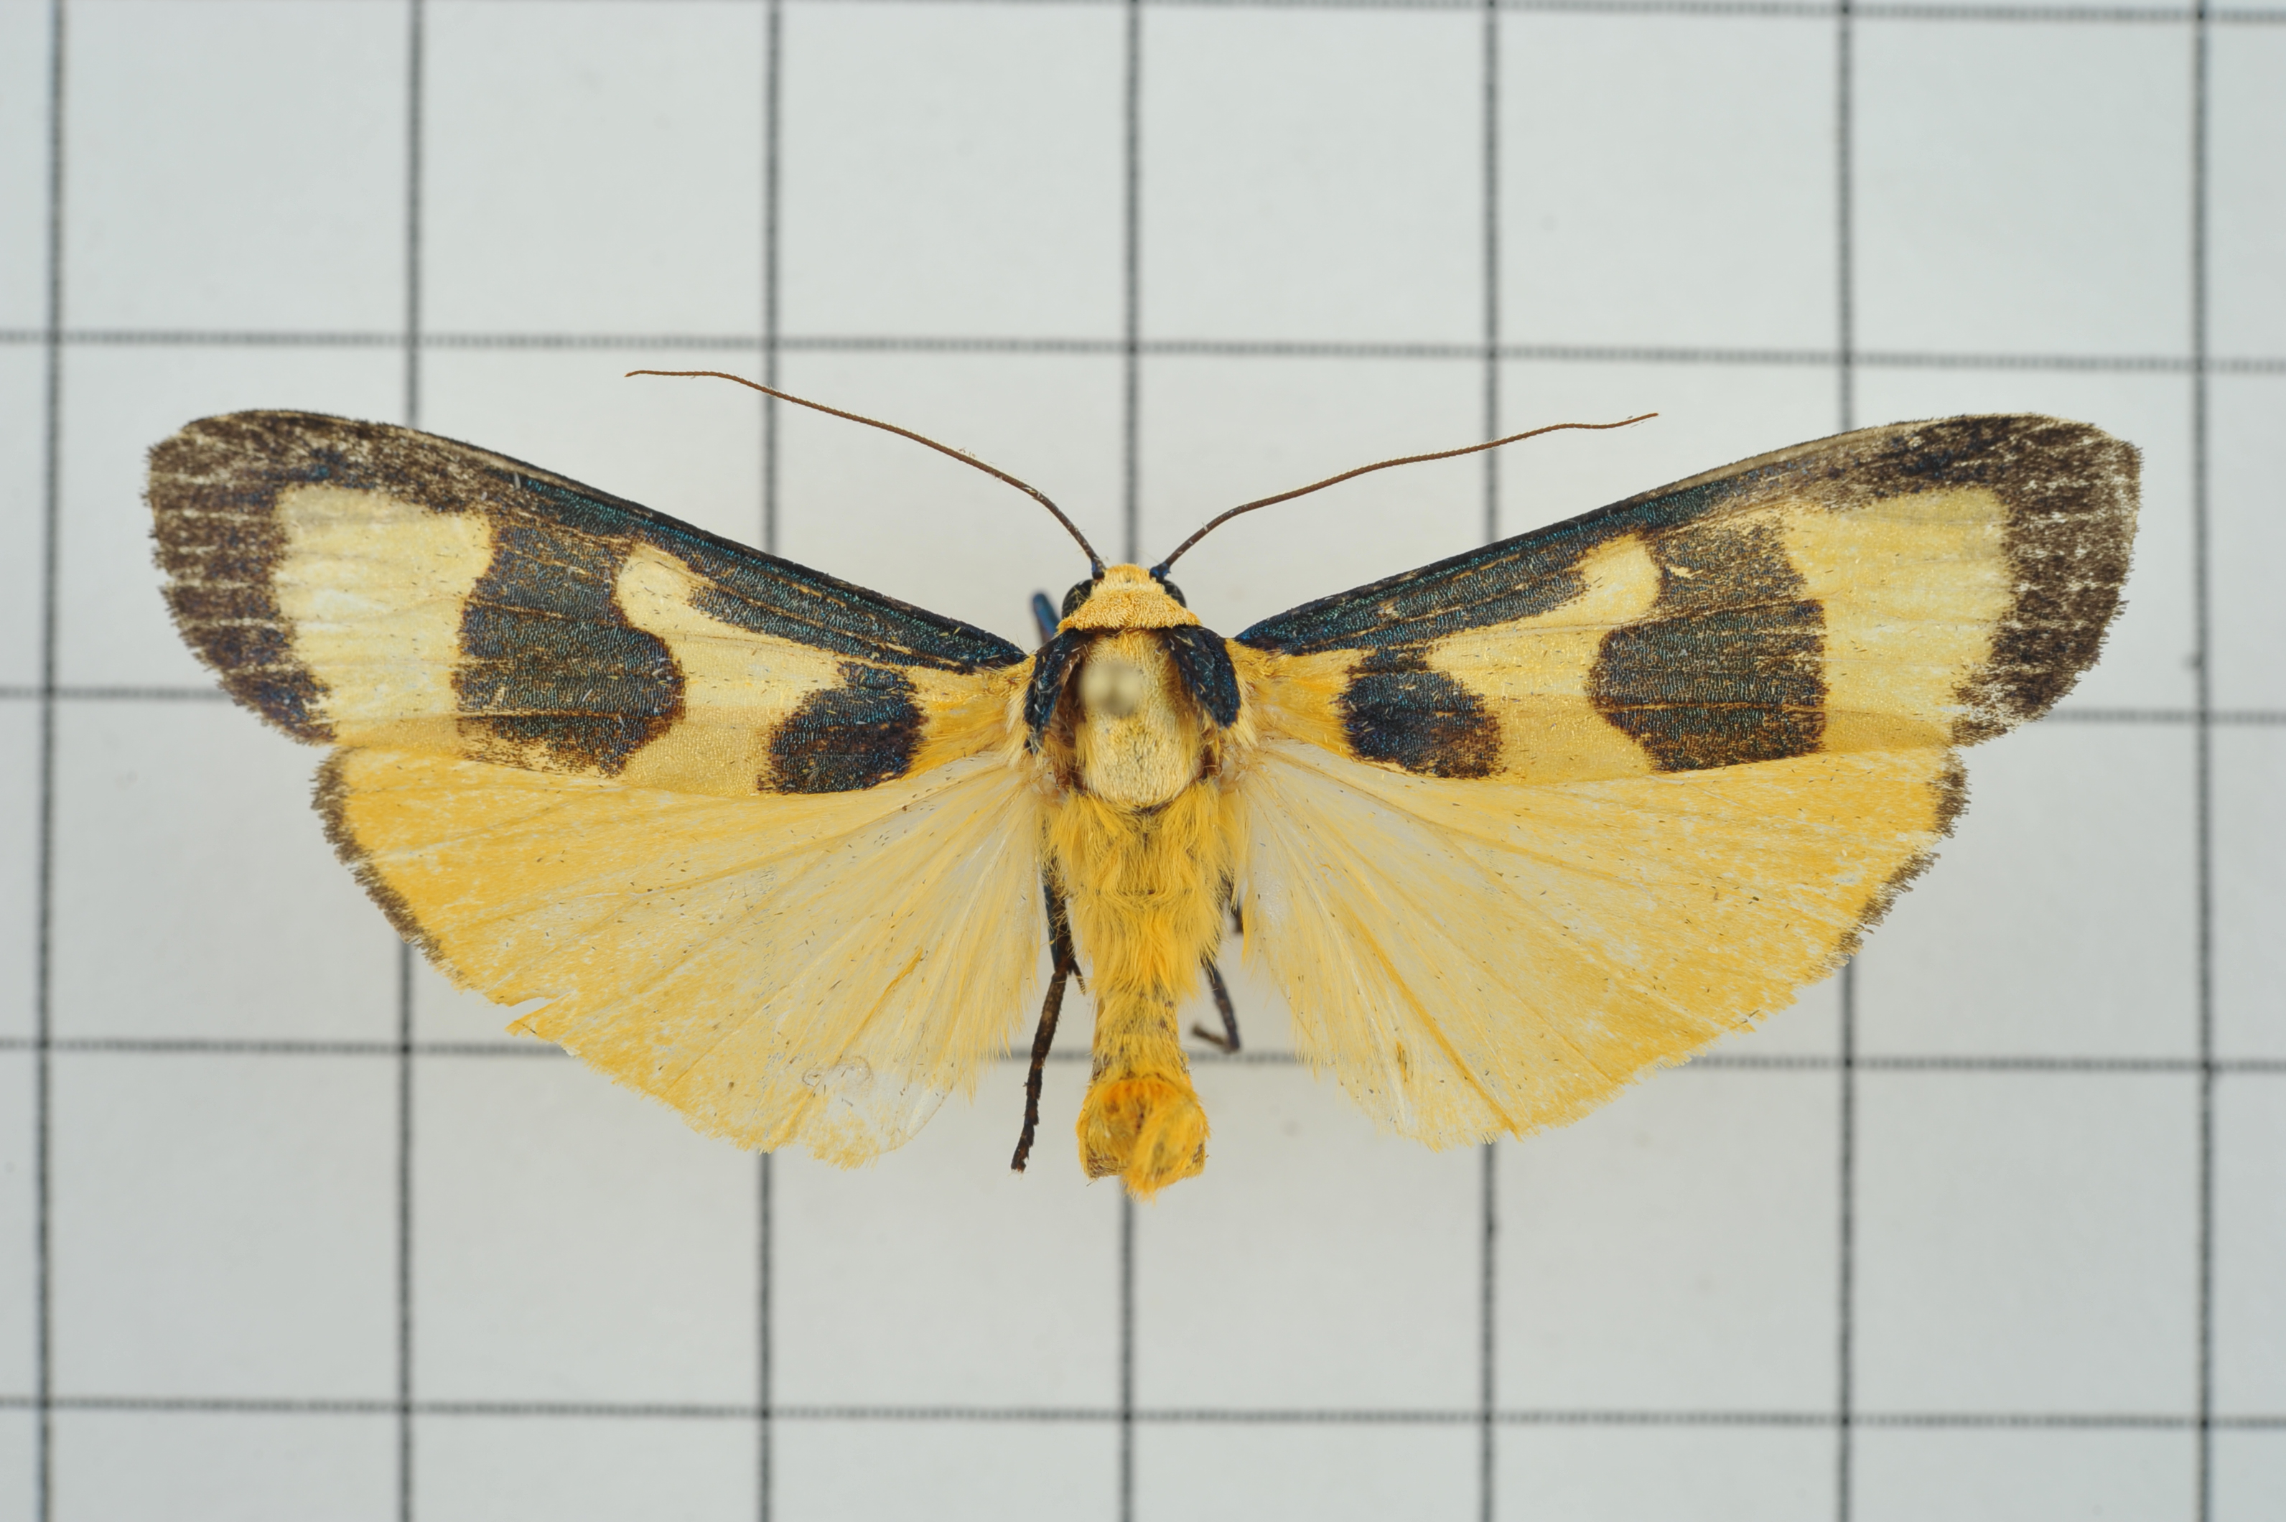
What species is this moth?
Chrysaeglia magnifica
